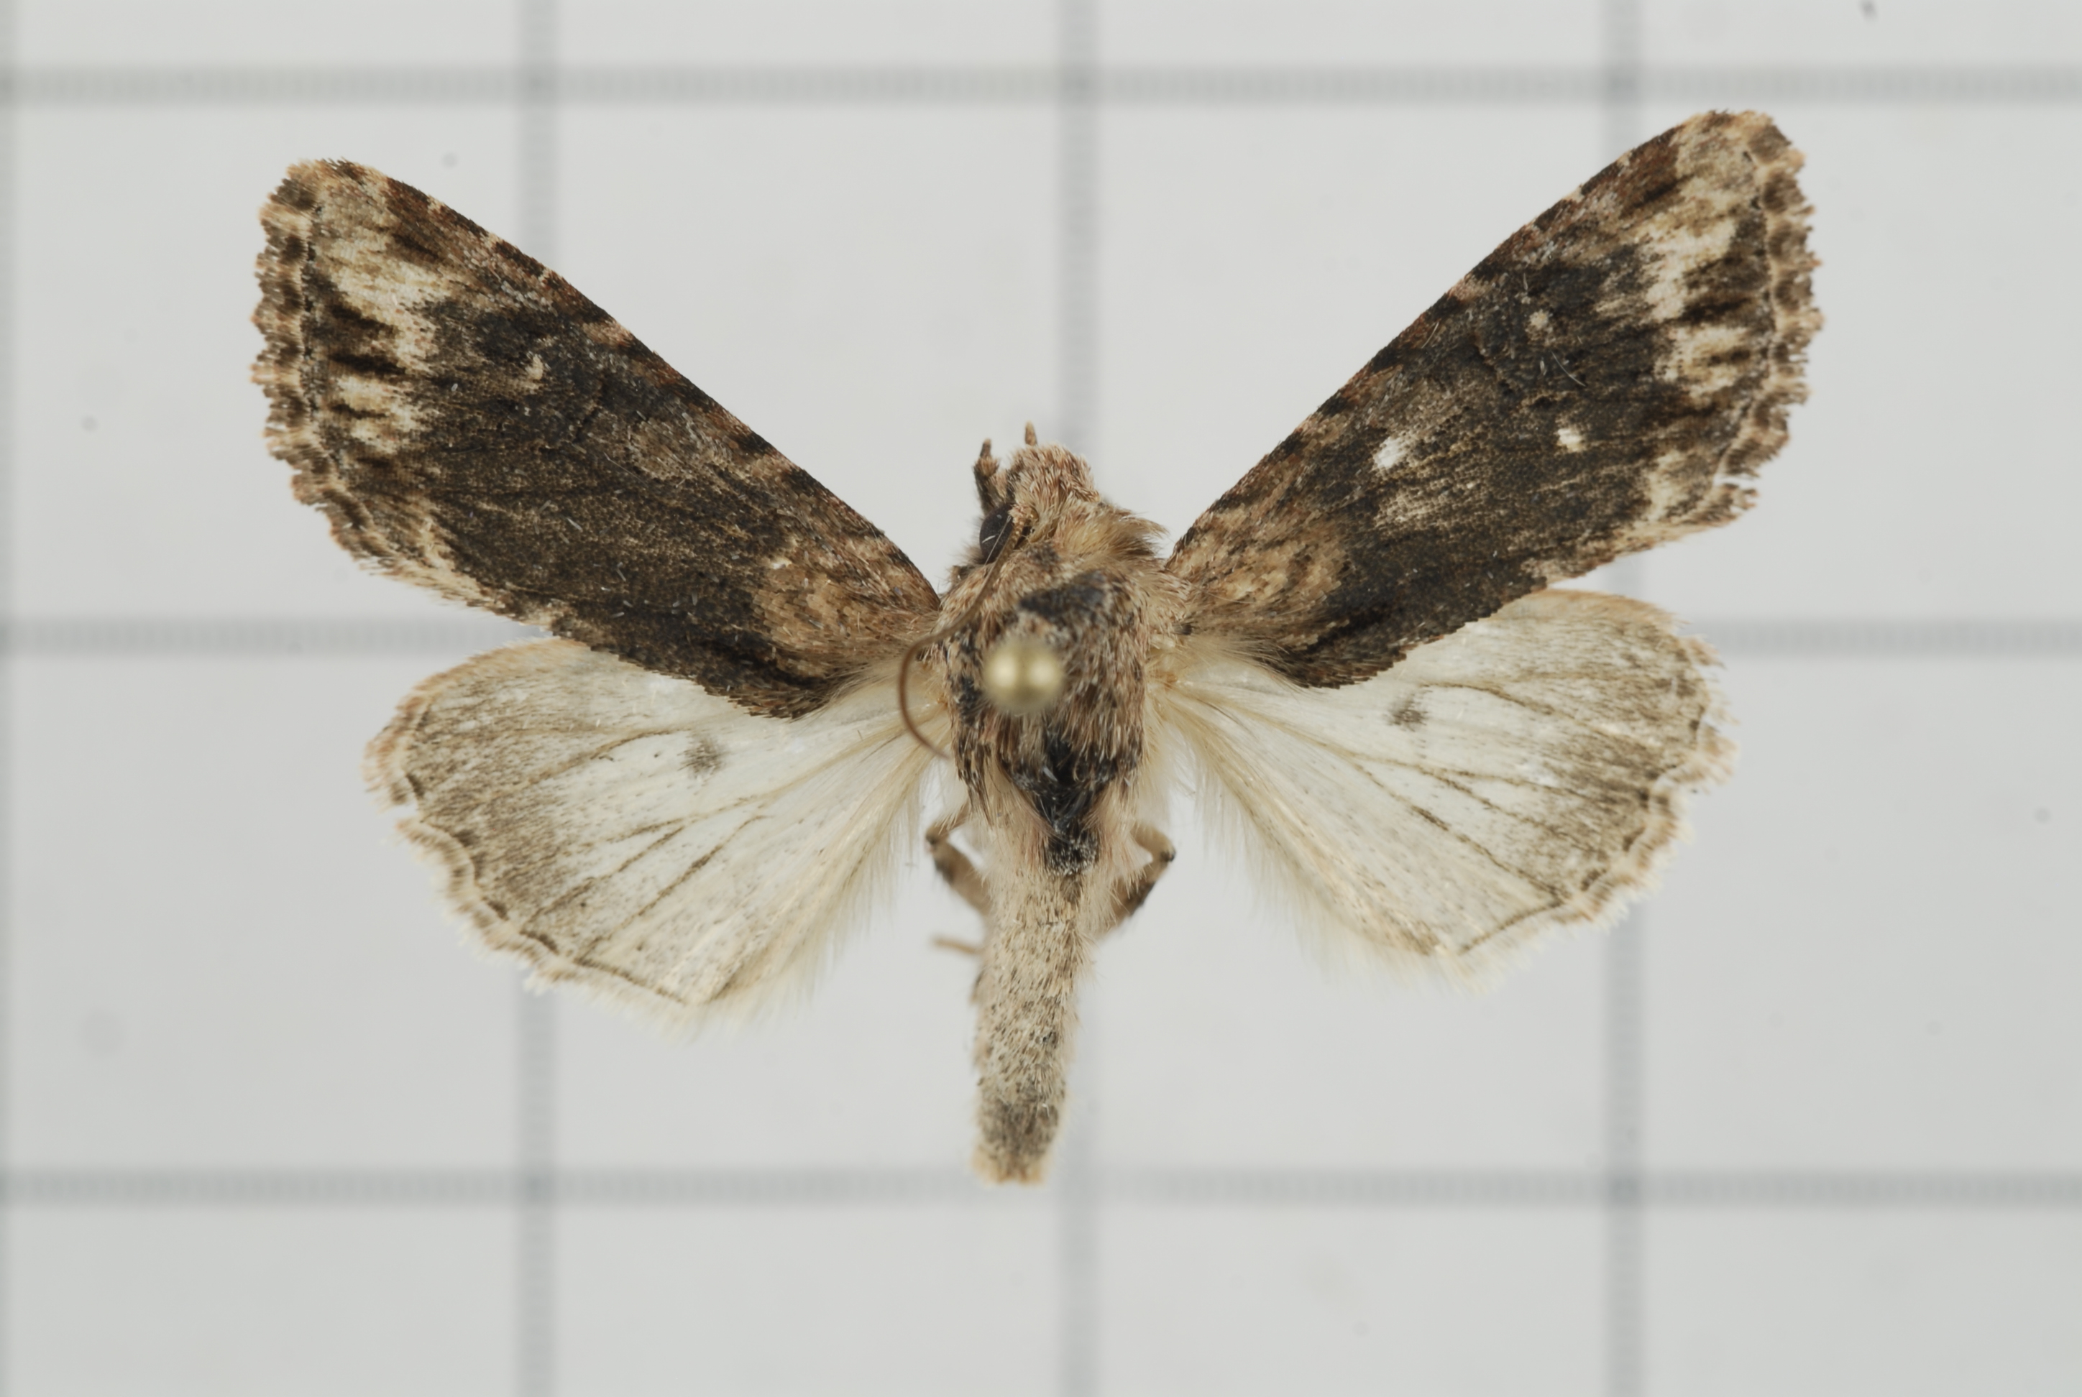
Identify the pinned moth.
Lithopolia confusa confusa
